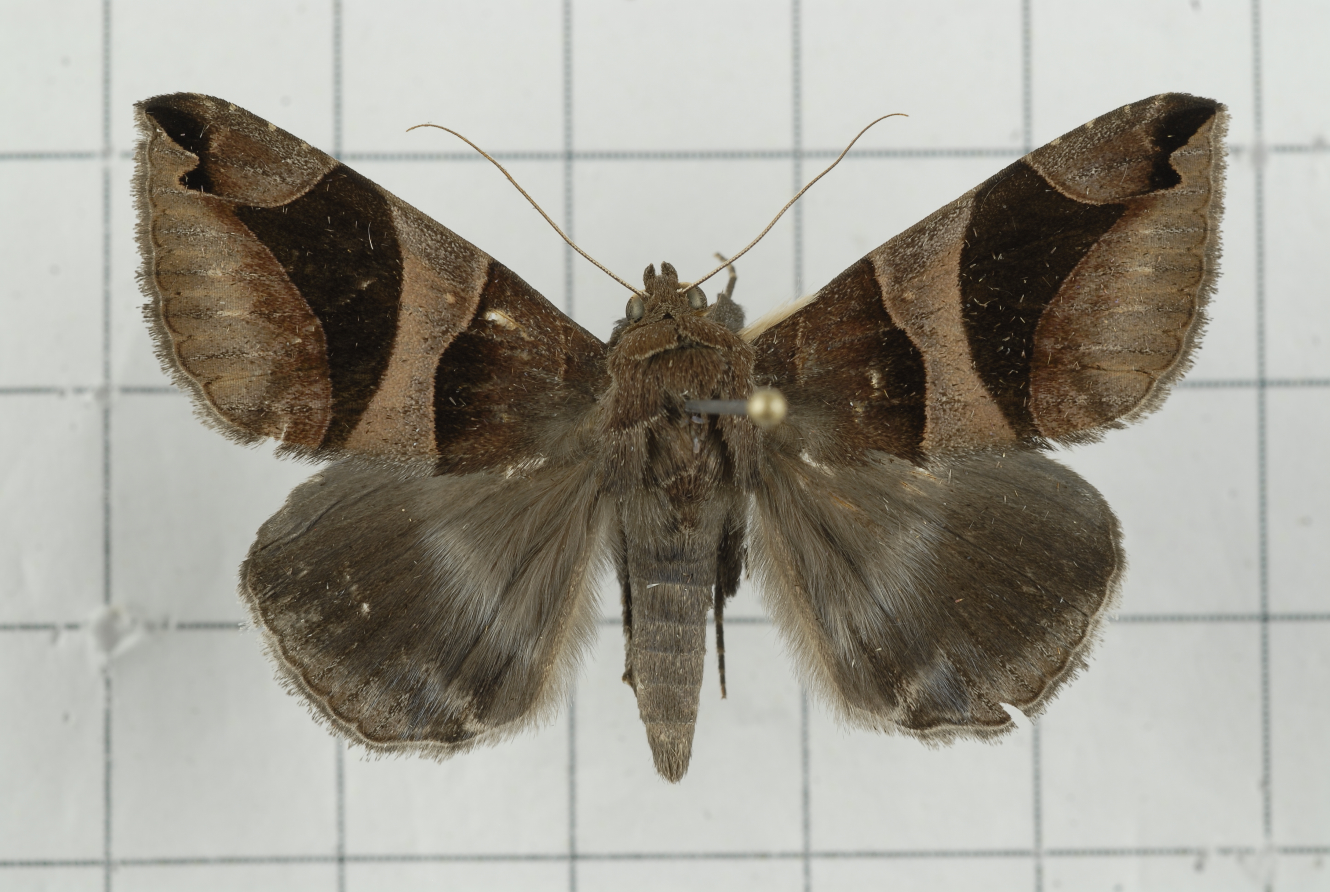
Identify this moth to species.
Bastilla arcuata
